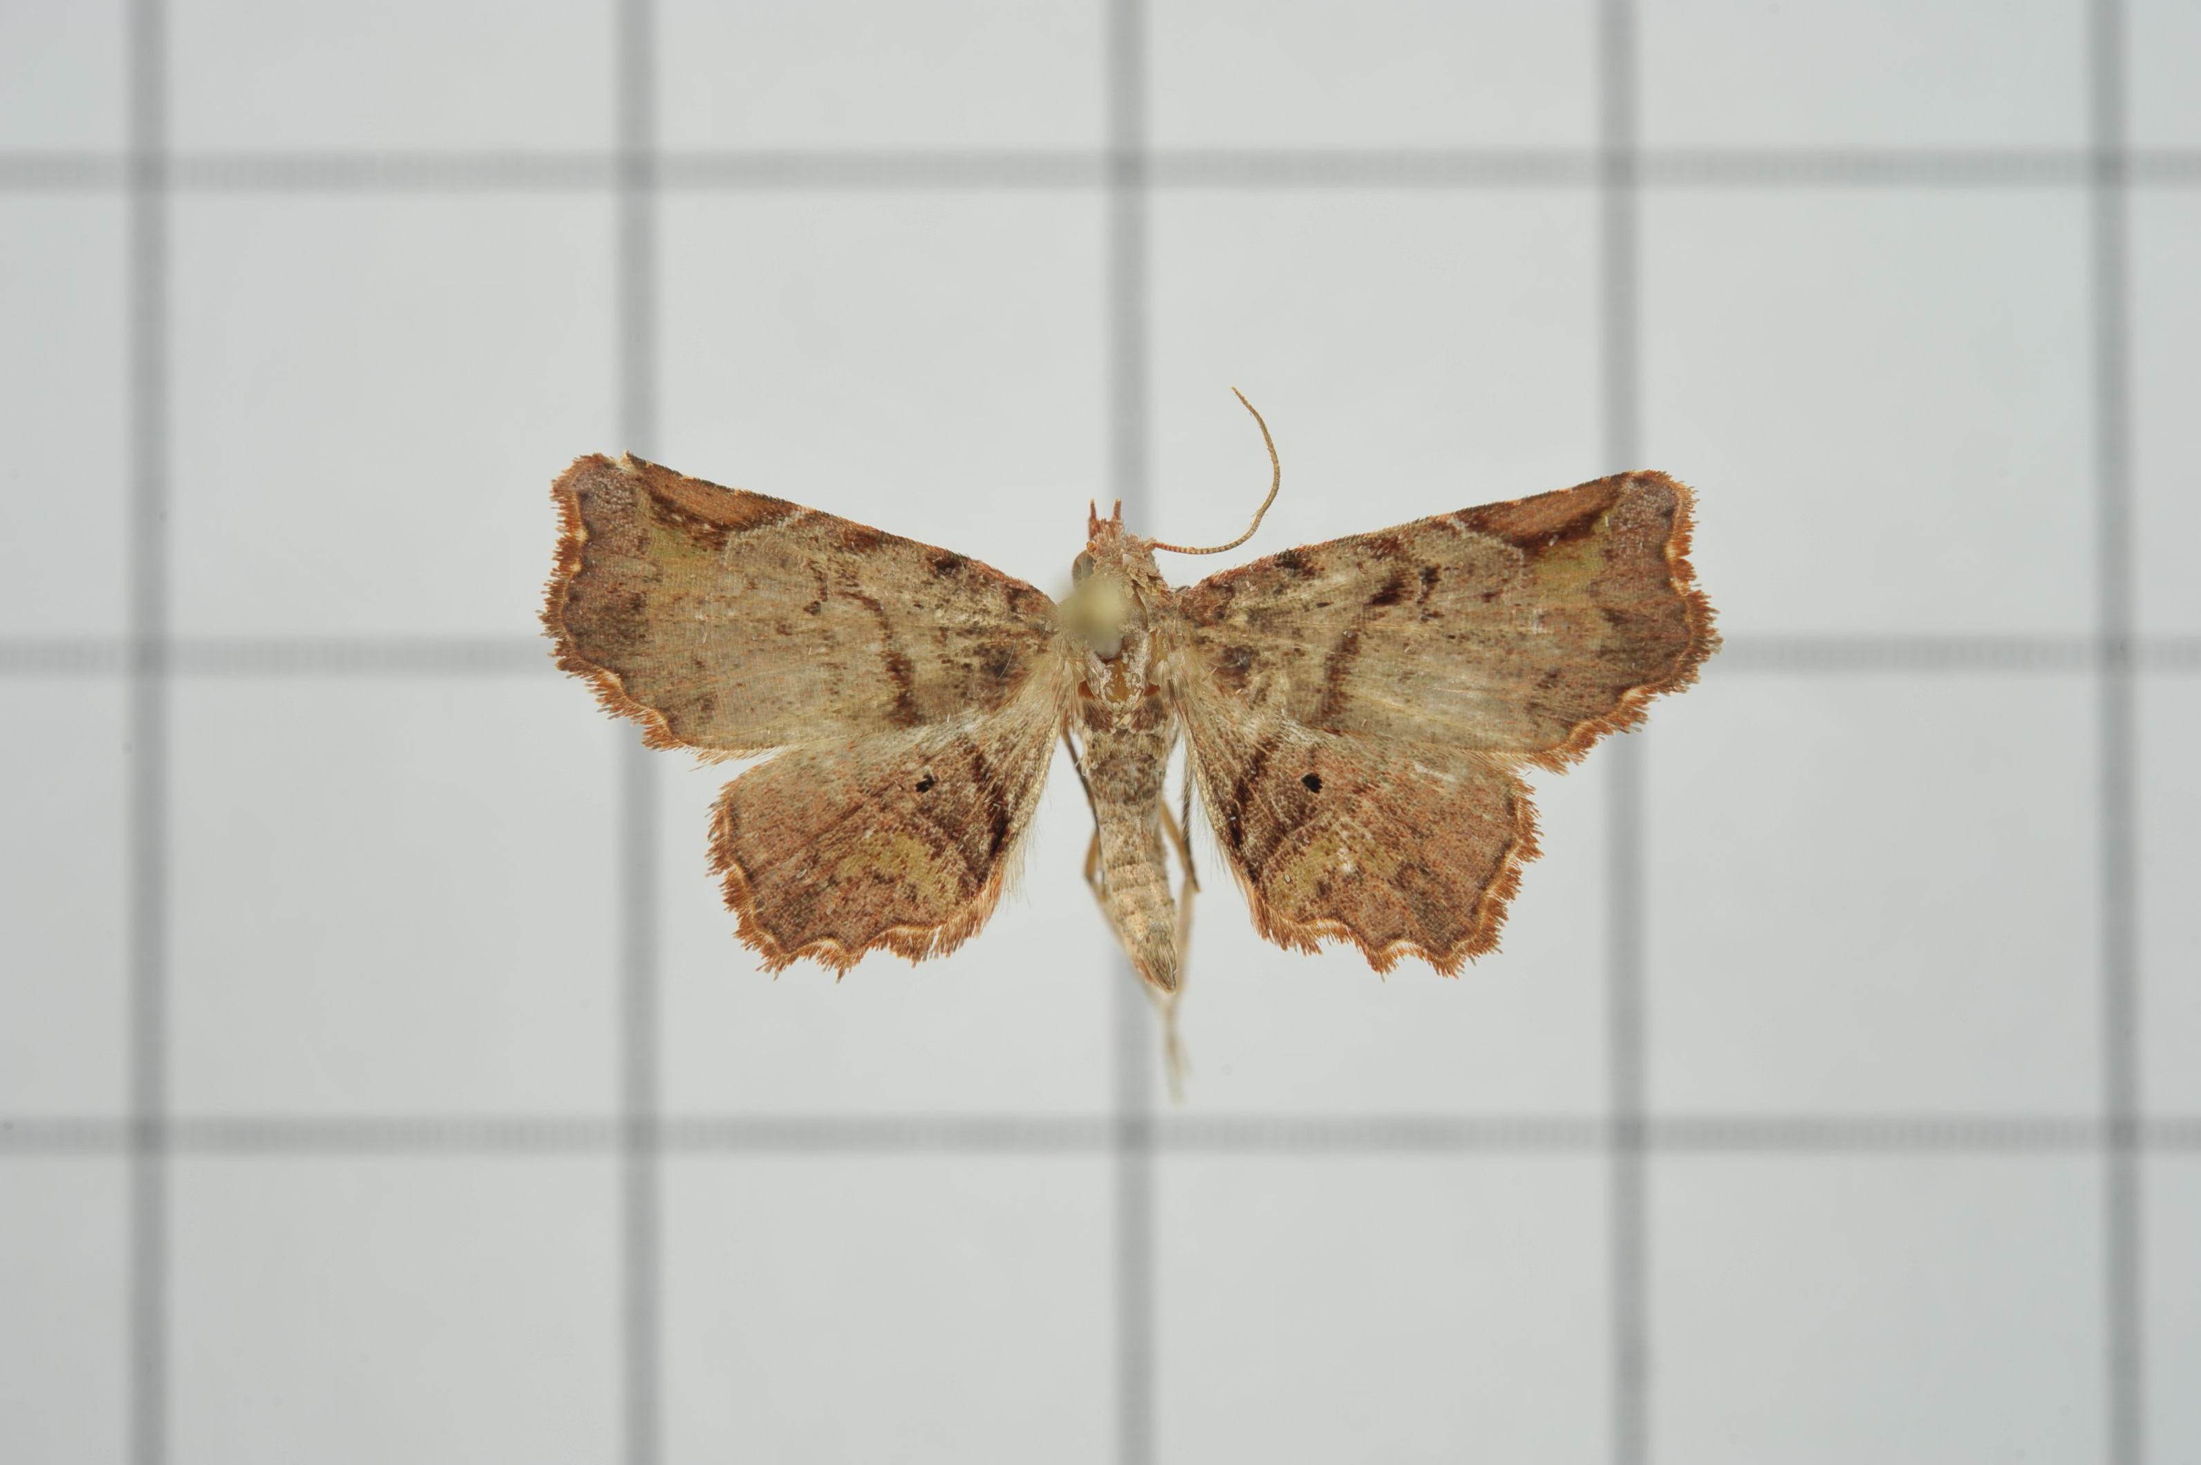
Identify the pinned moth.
Aroana baliensis
